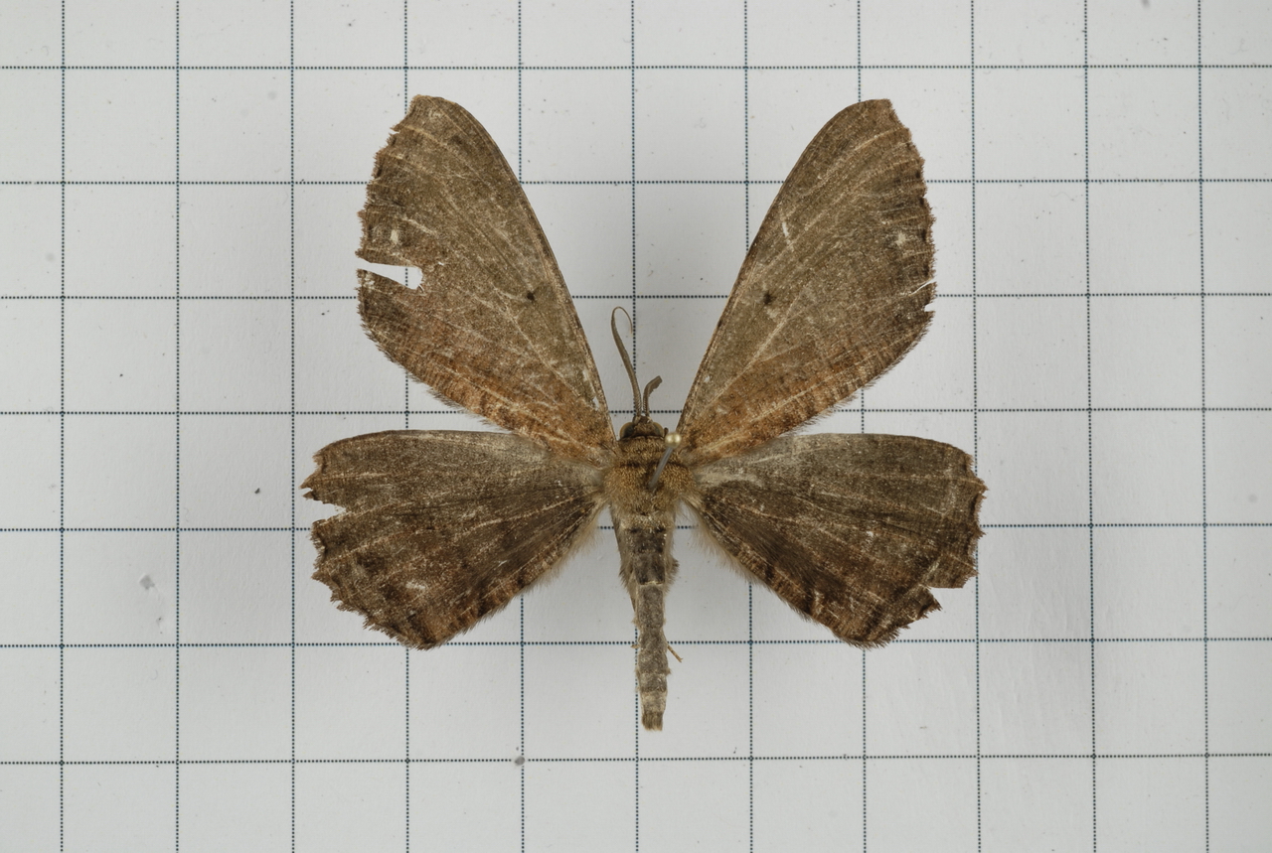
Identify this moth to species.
Chorodna creataria
